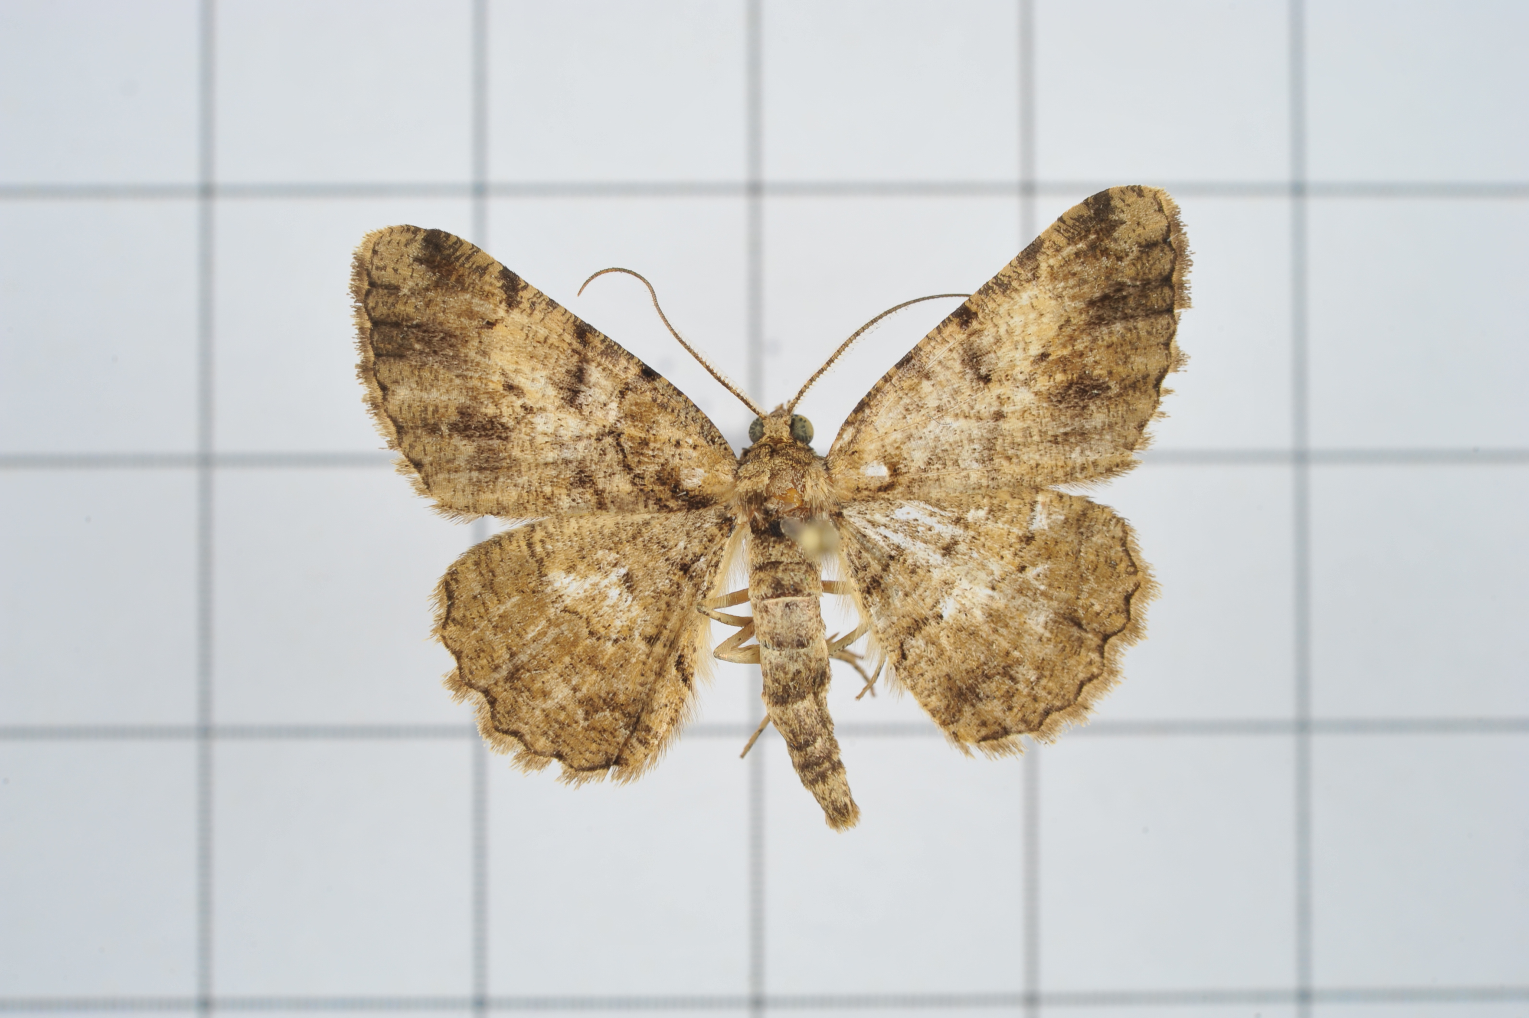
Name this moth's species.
Psilalcis pulveraria
